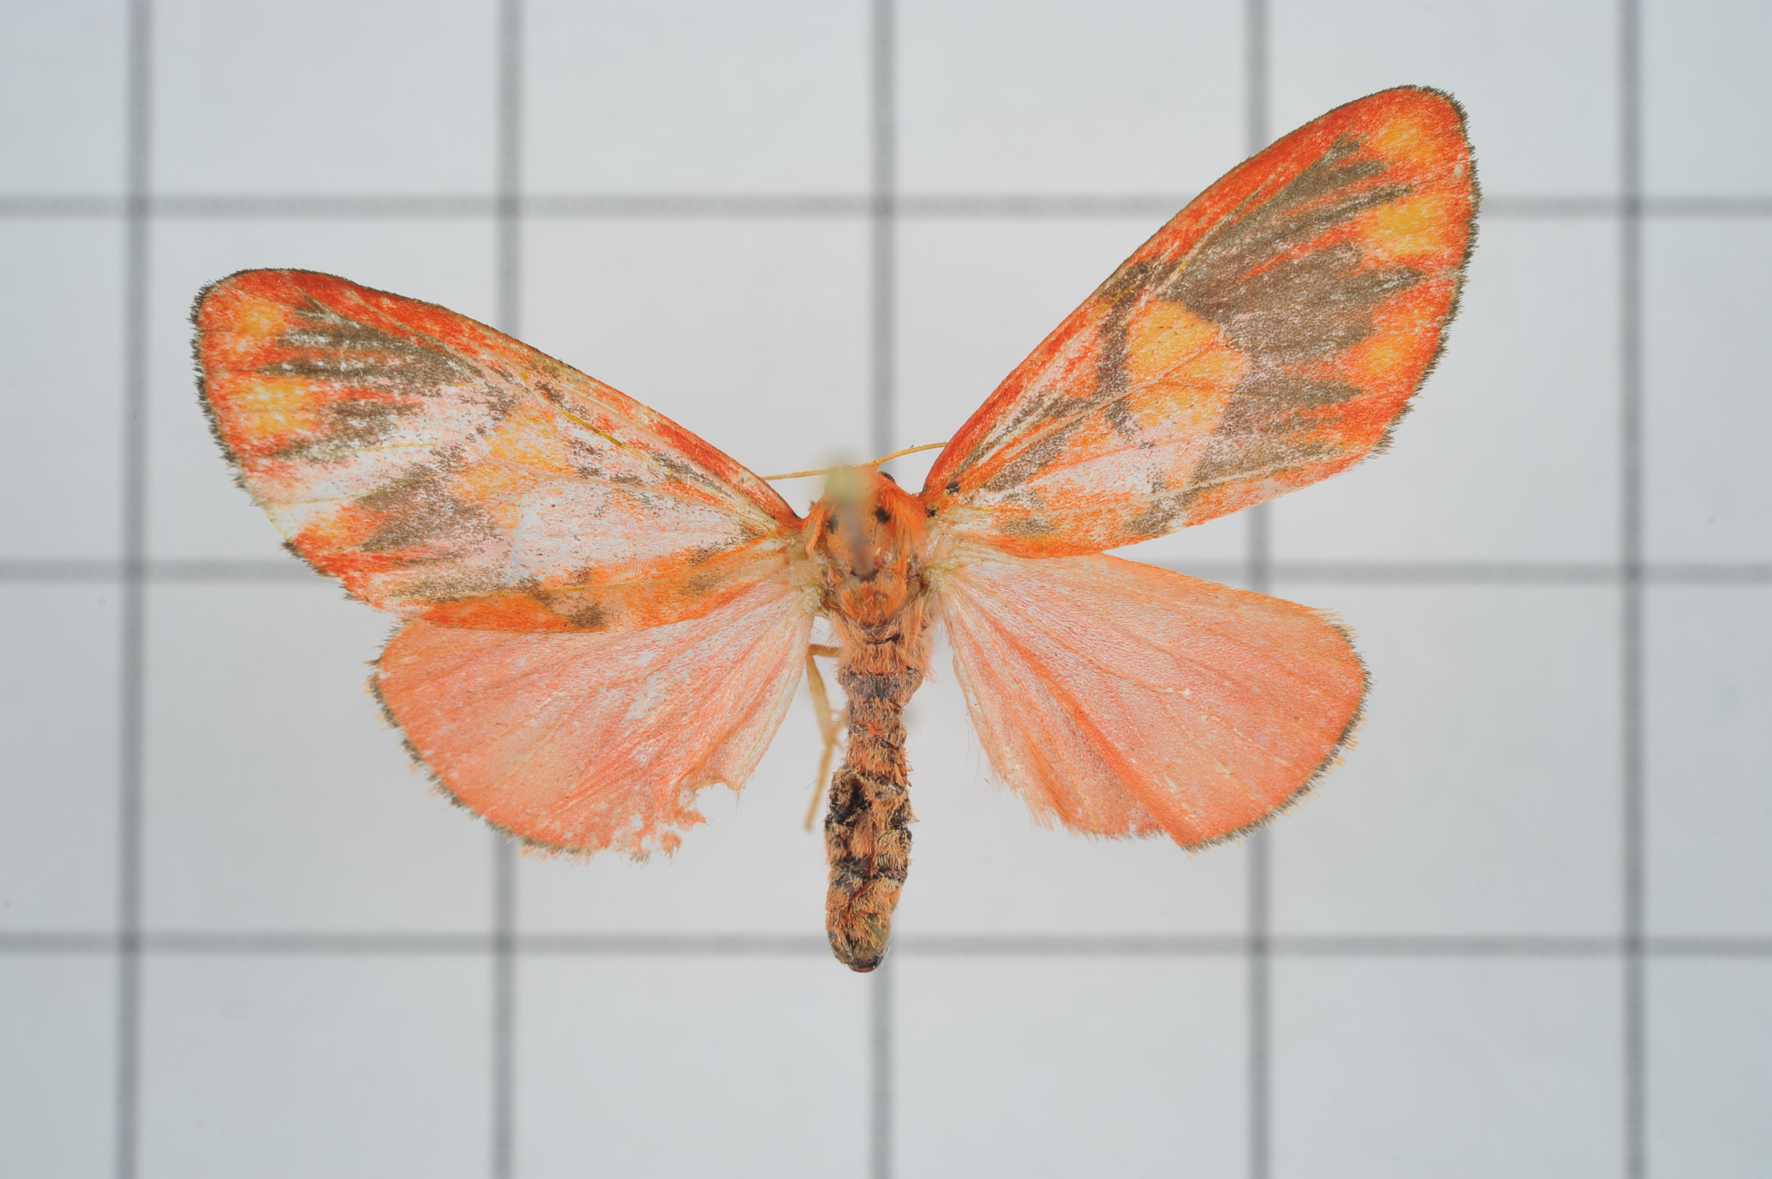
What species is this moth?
Matsumursine horishanella
